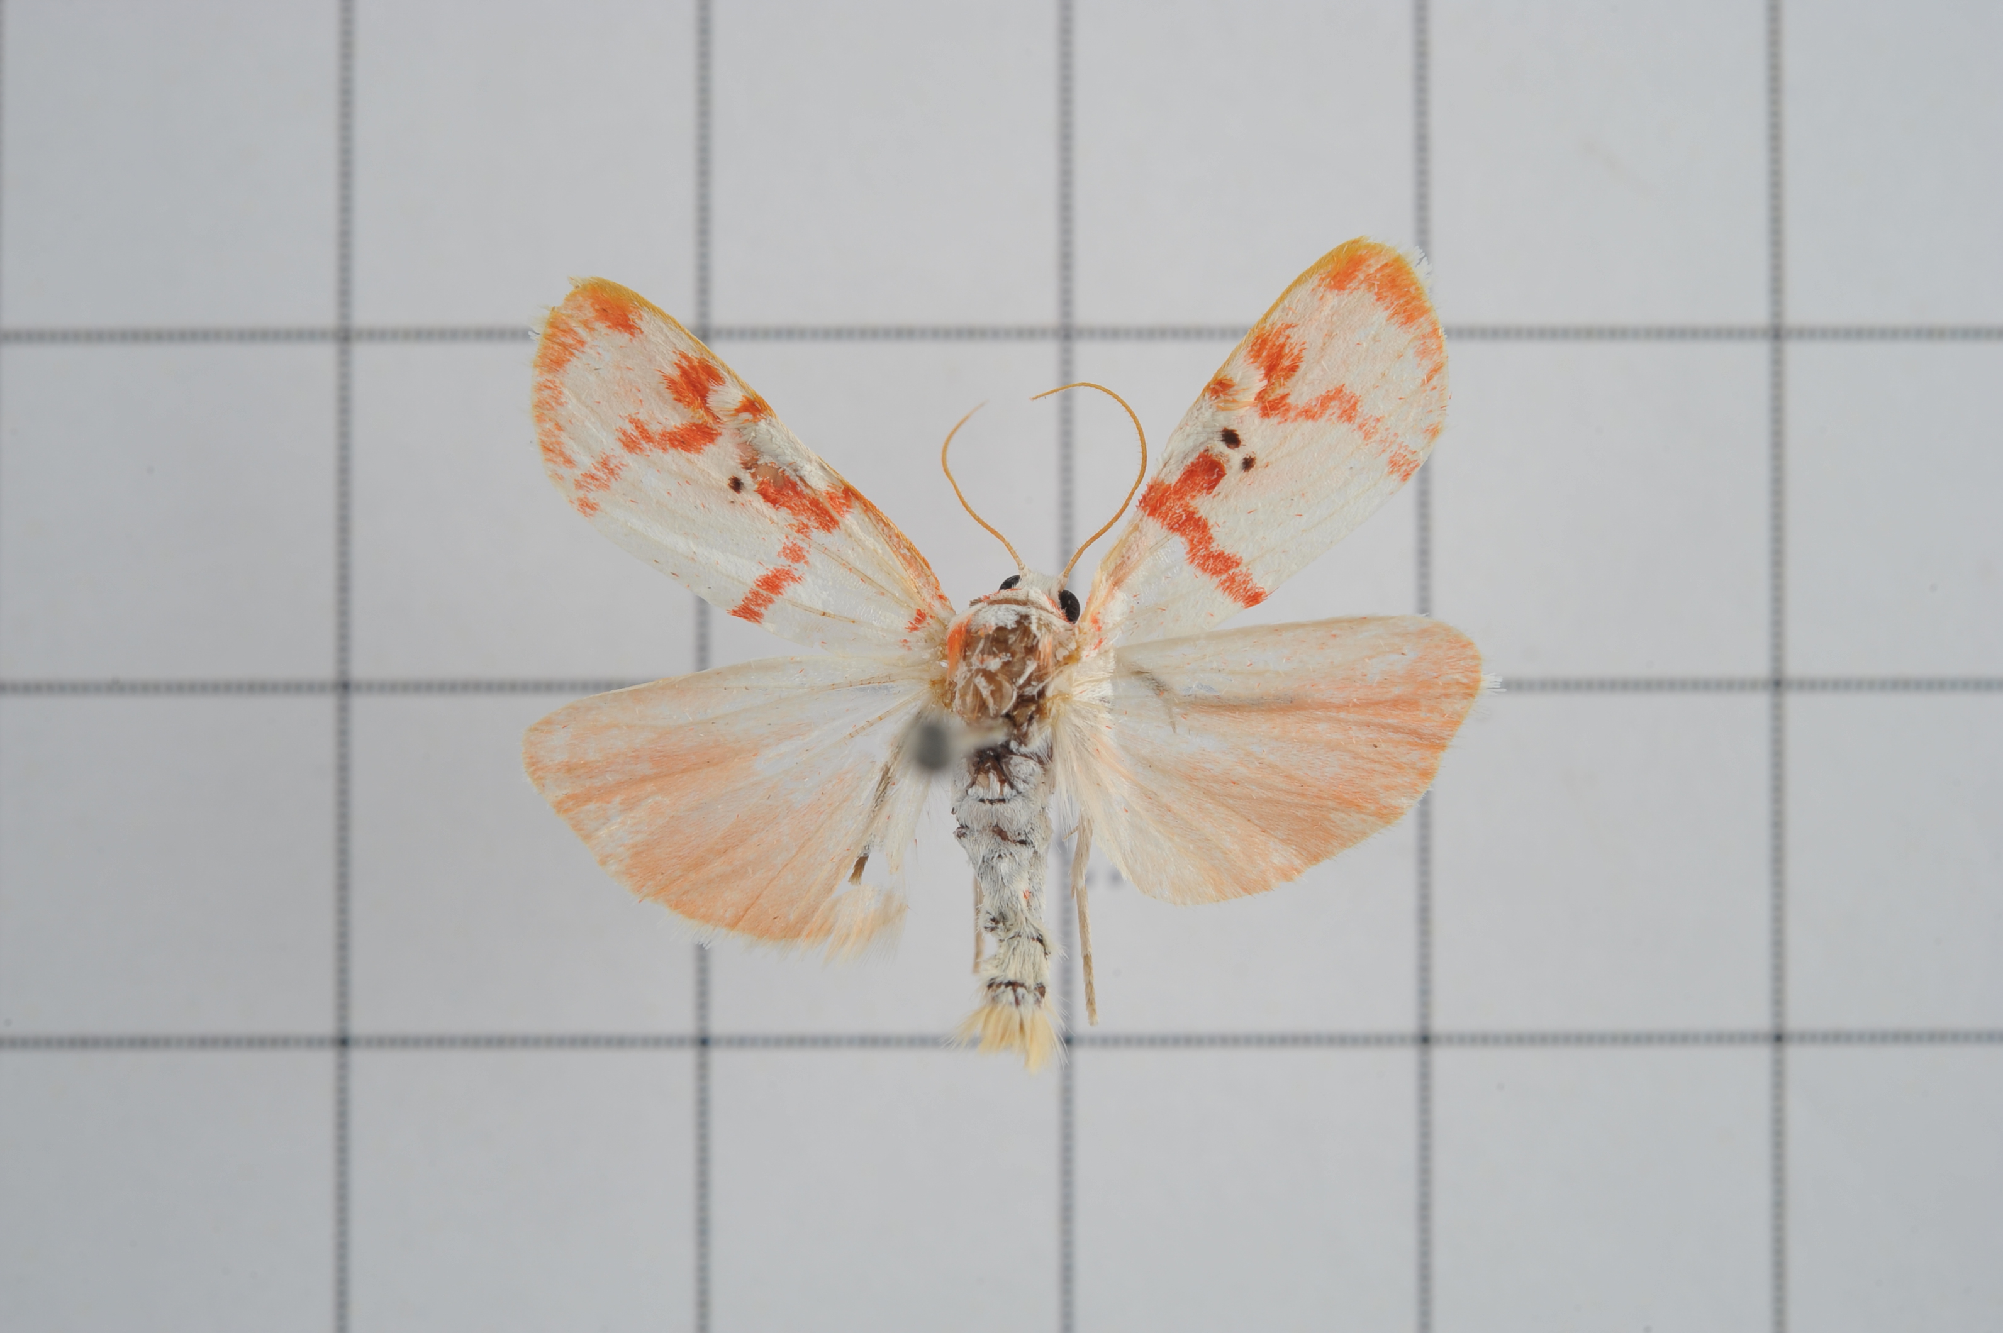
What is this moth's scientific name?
Cyana hamata hamata
